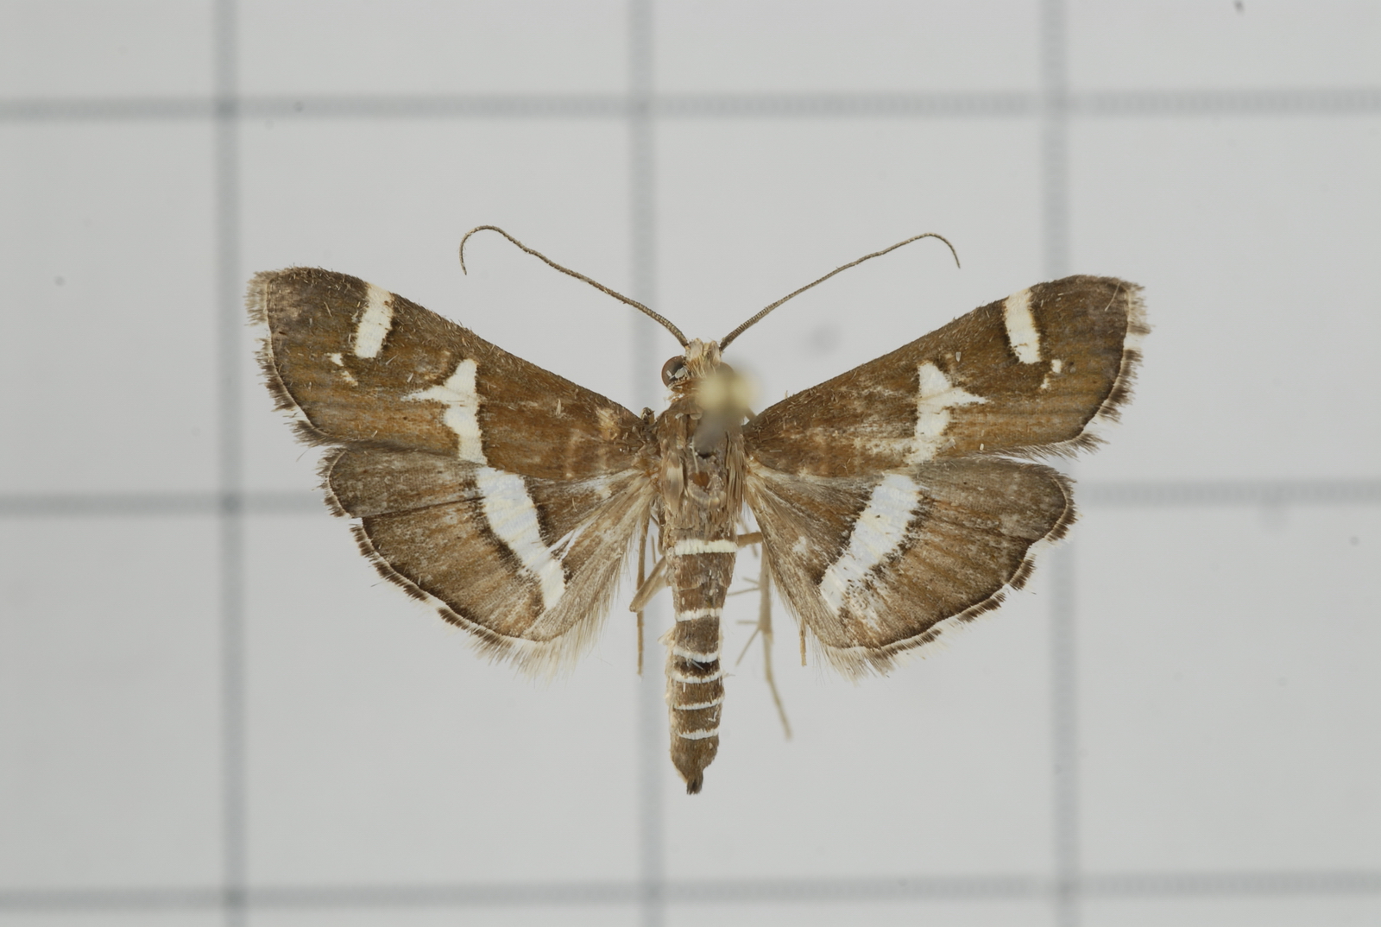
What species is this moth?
Spoladea recurvalis
